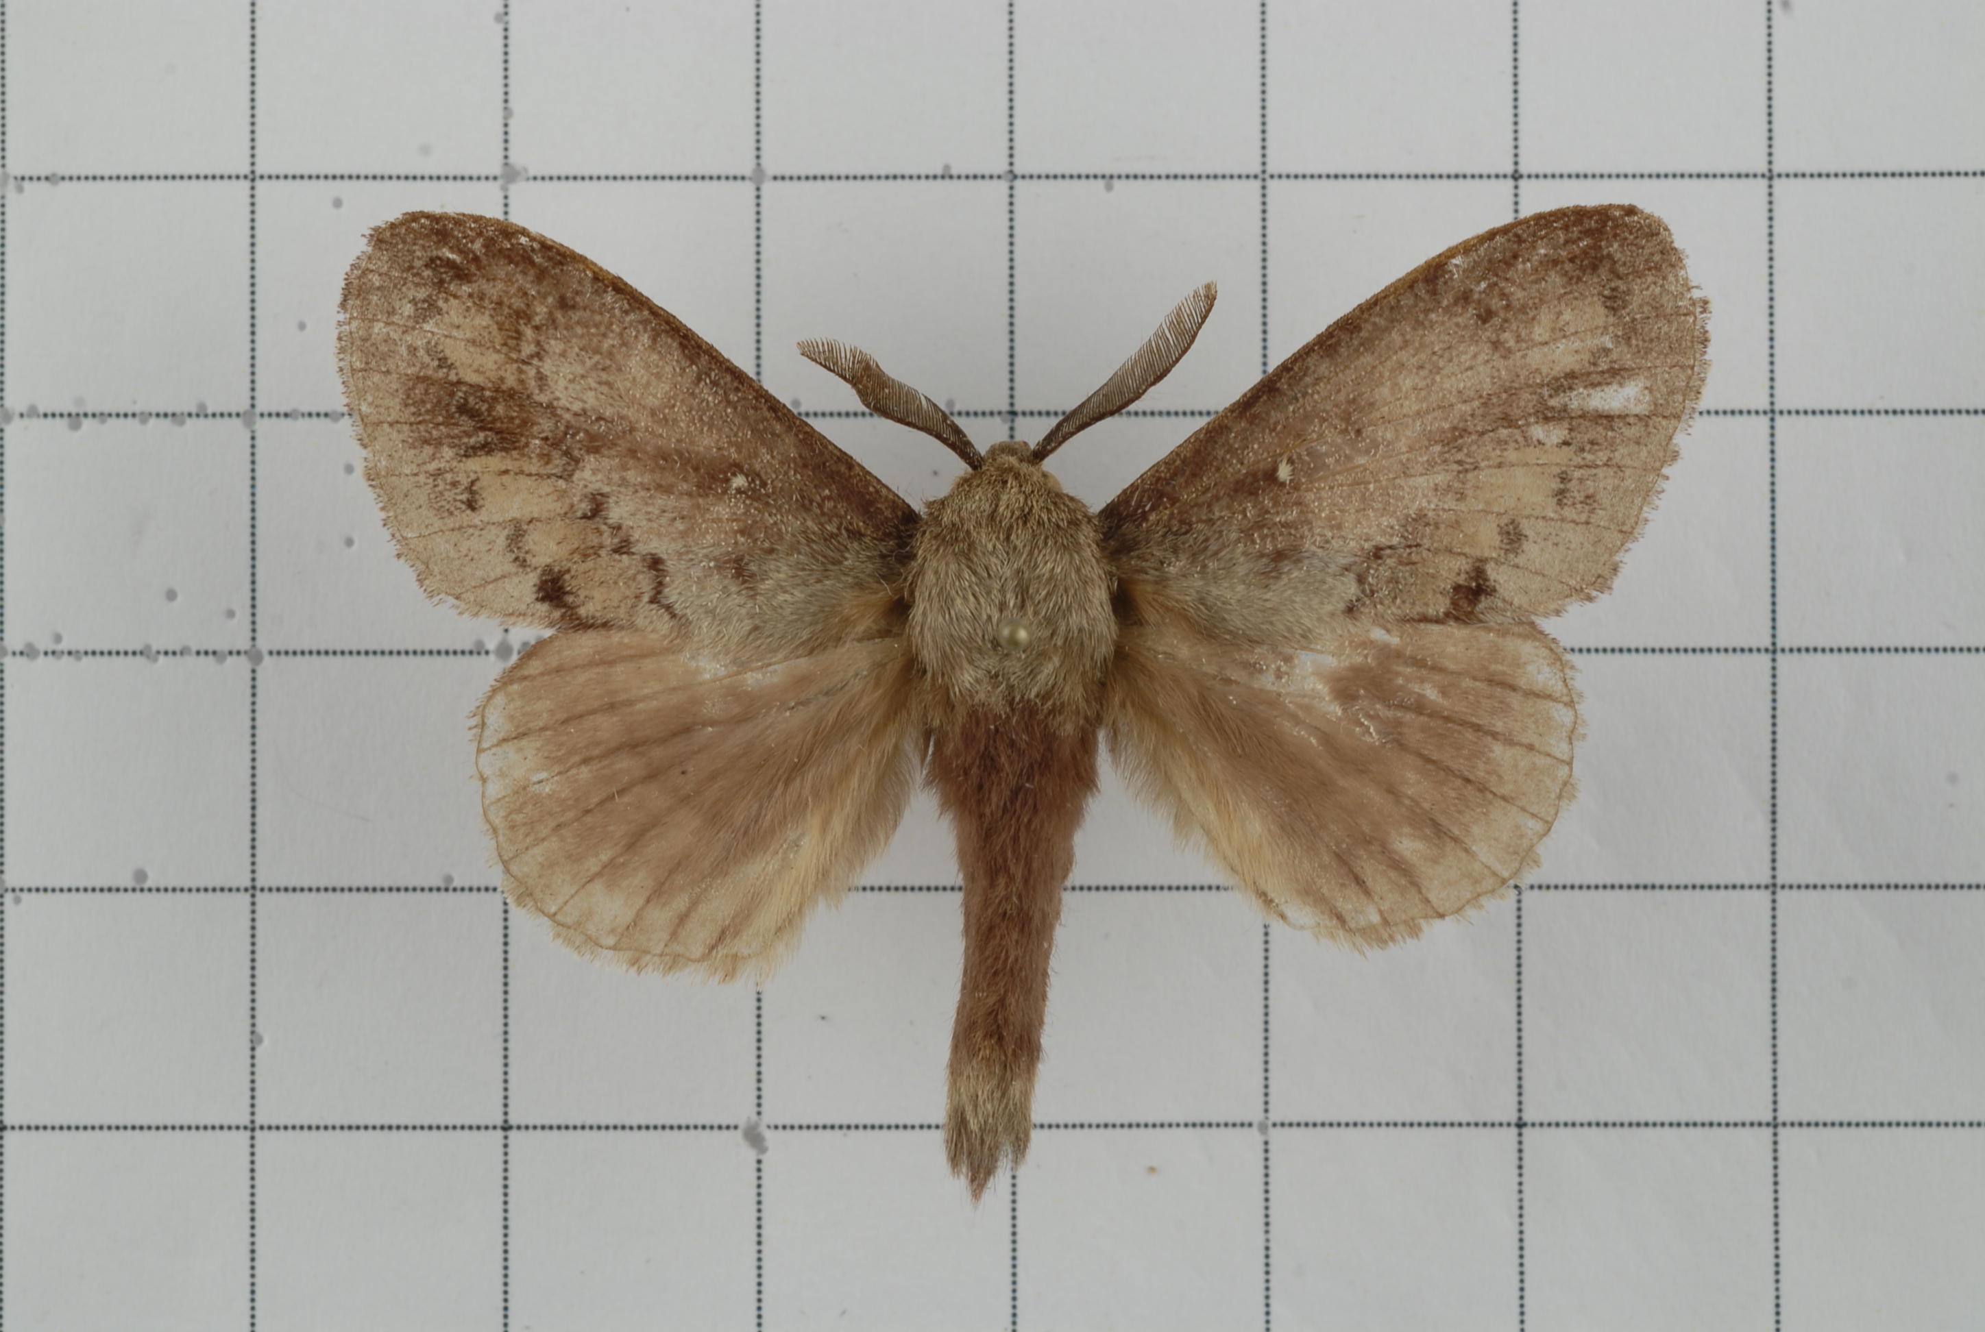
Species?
Dendrolimus arizana
